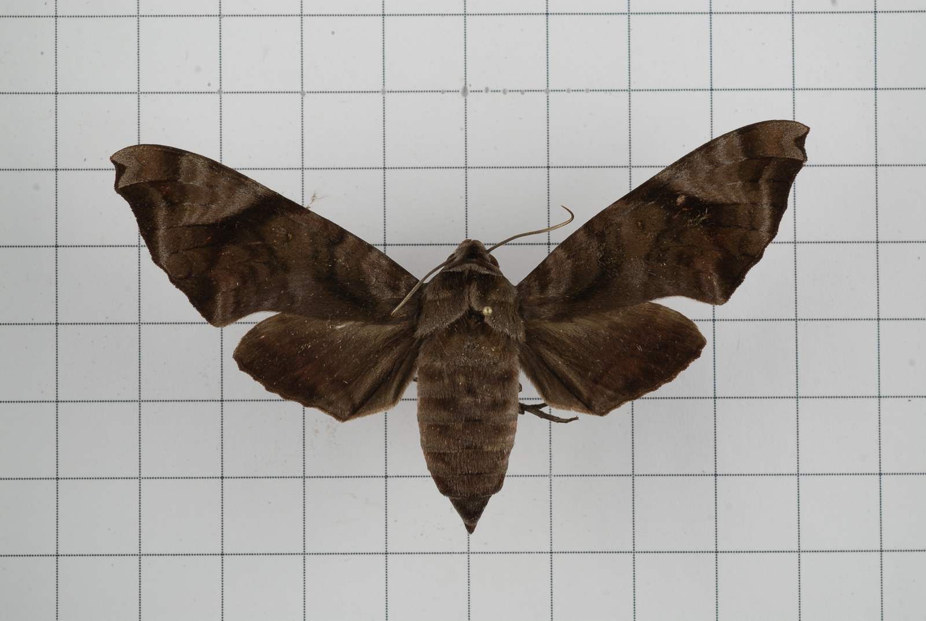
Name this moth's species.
Acosmeryx castanea
